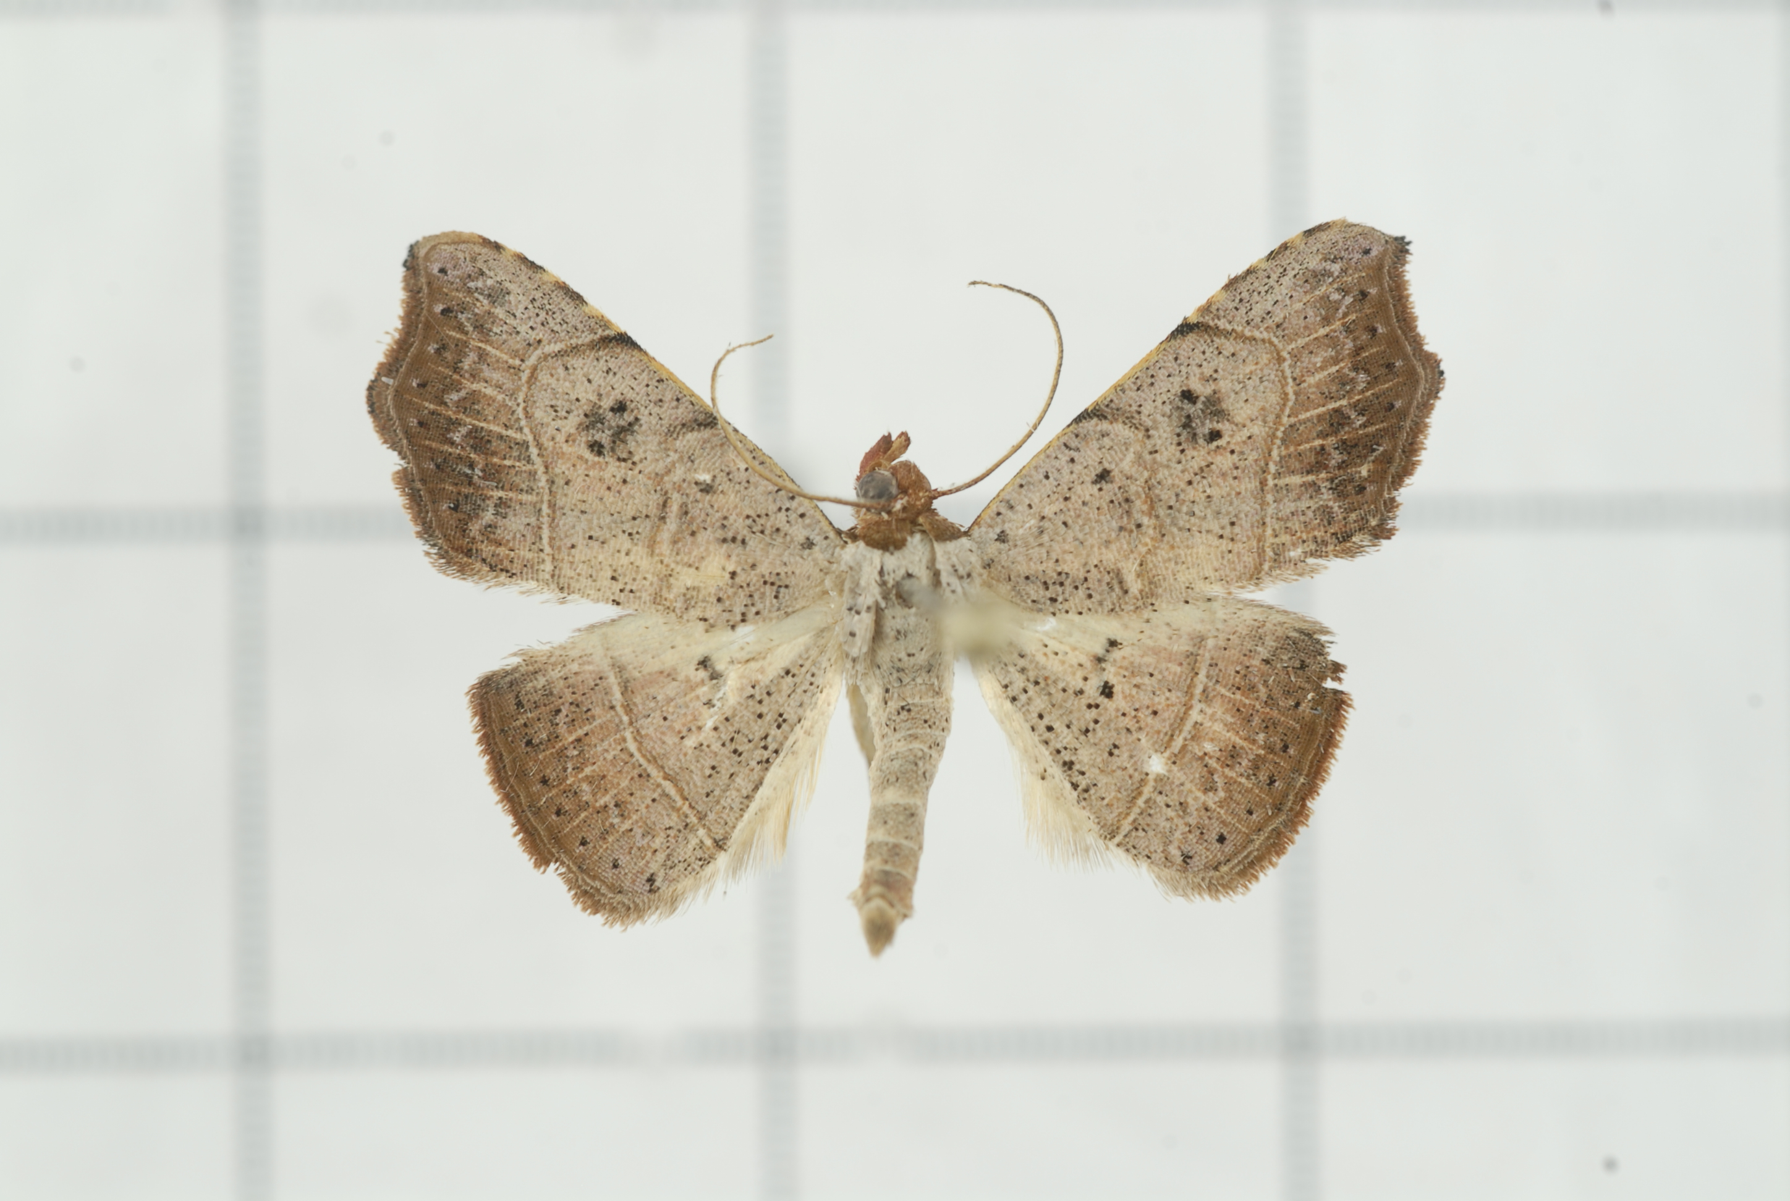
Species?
Laspeyria ruficeps
